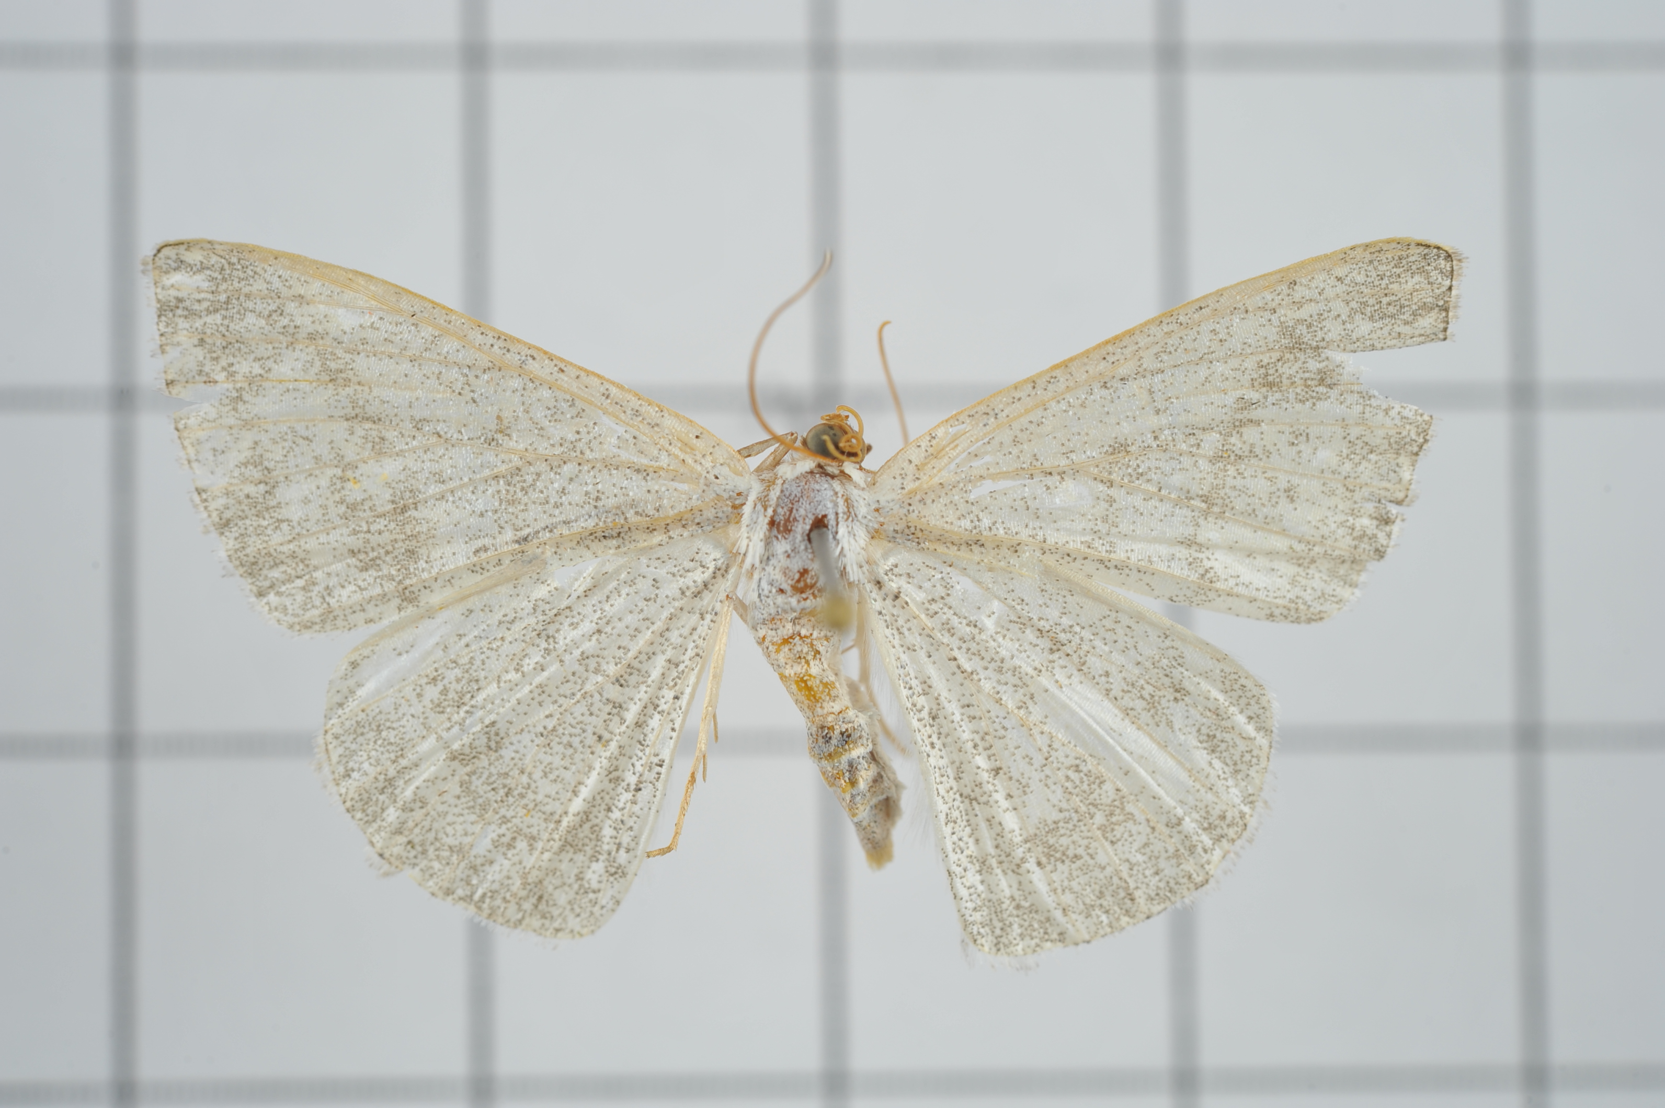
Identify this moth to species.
Lomographa platyleucata marginata
